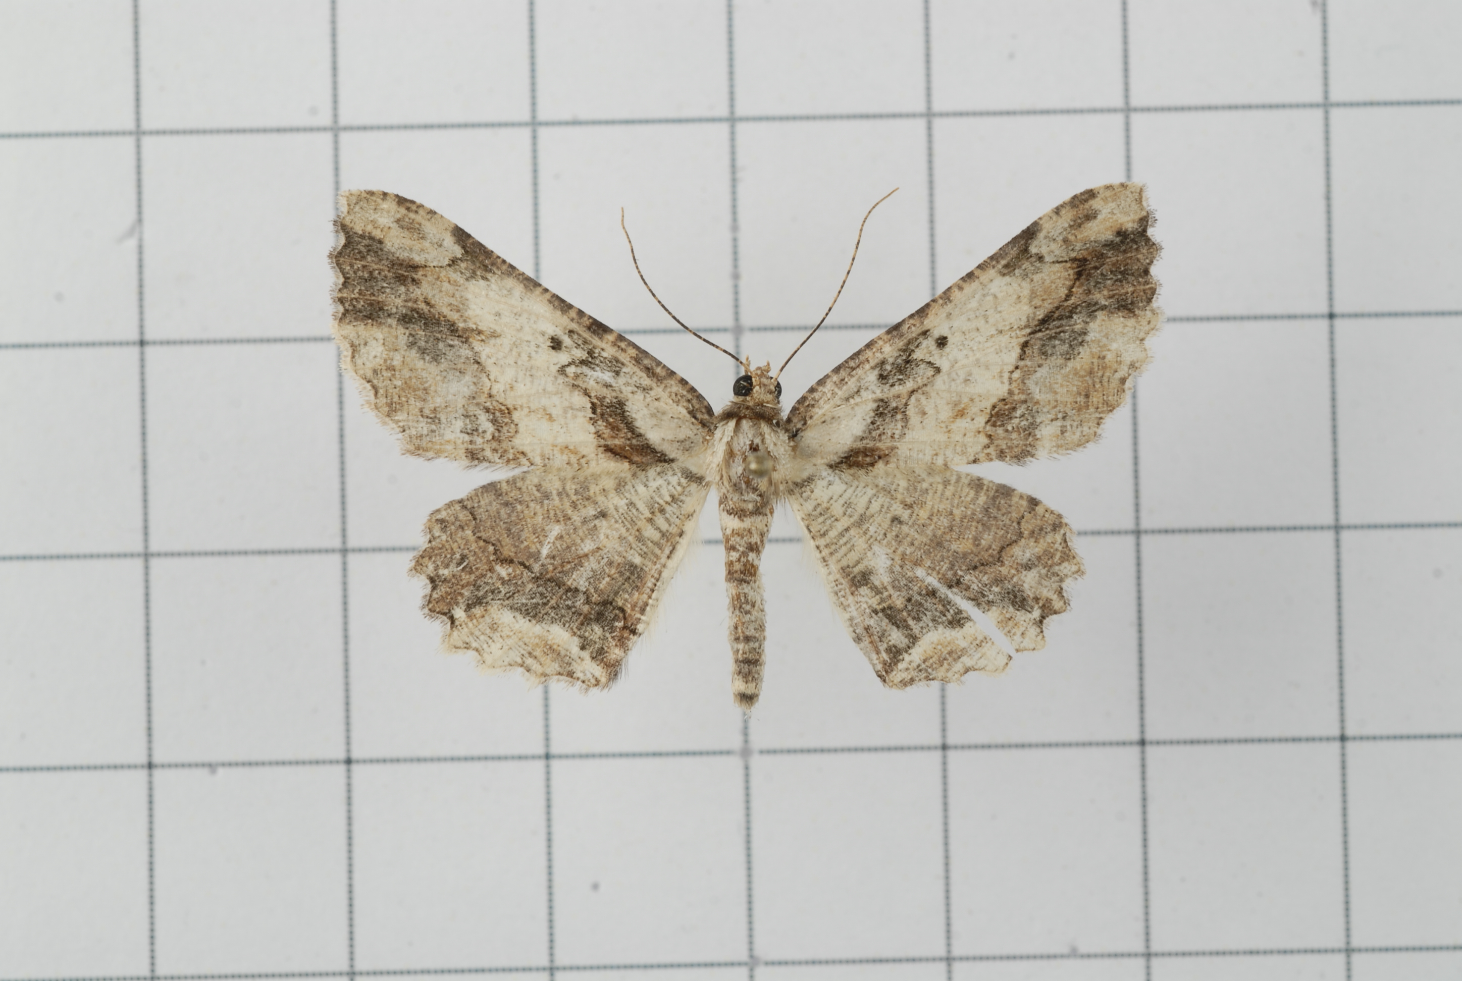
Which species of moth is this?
Menophra anaplagiata
